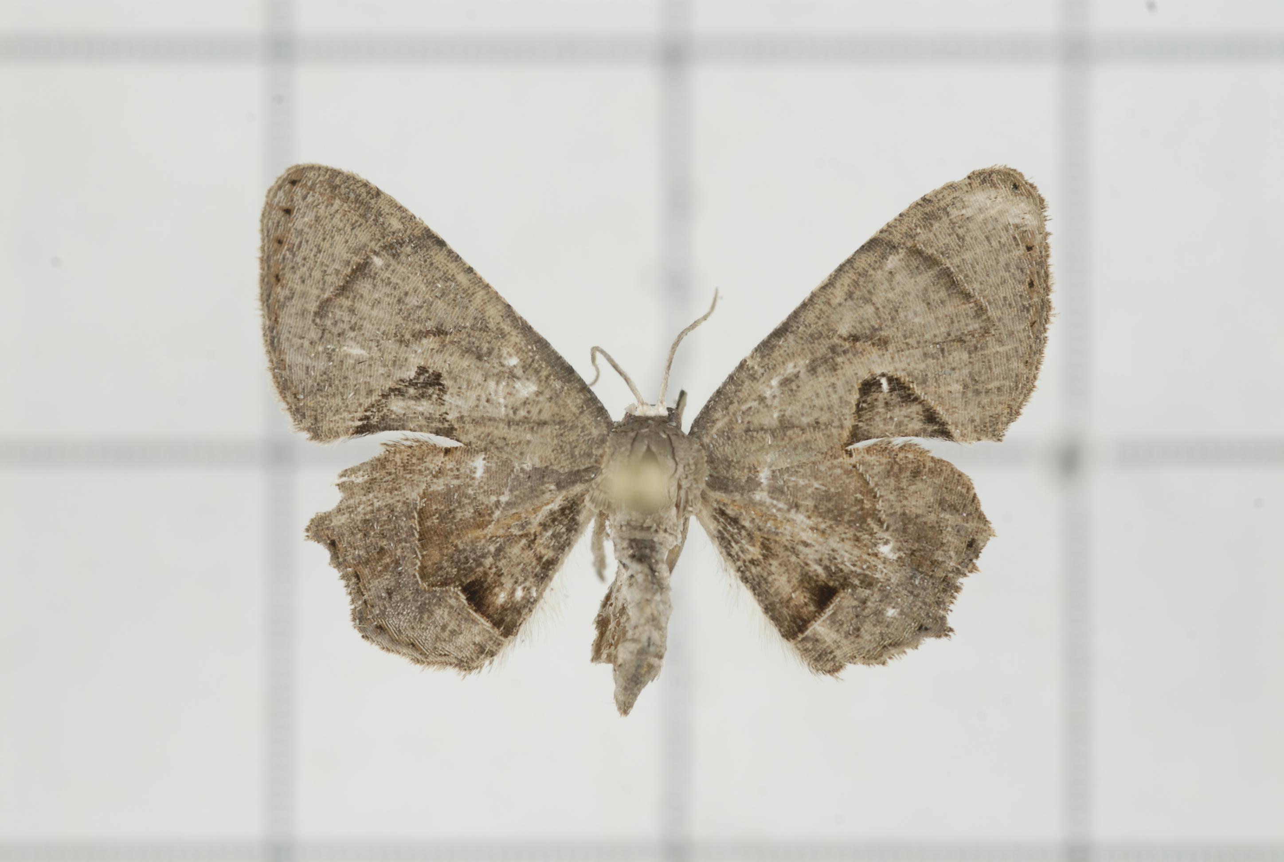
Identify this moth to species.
Phazaca kosemponicola
